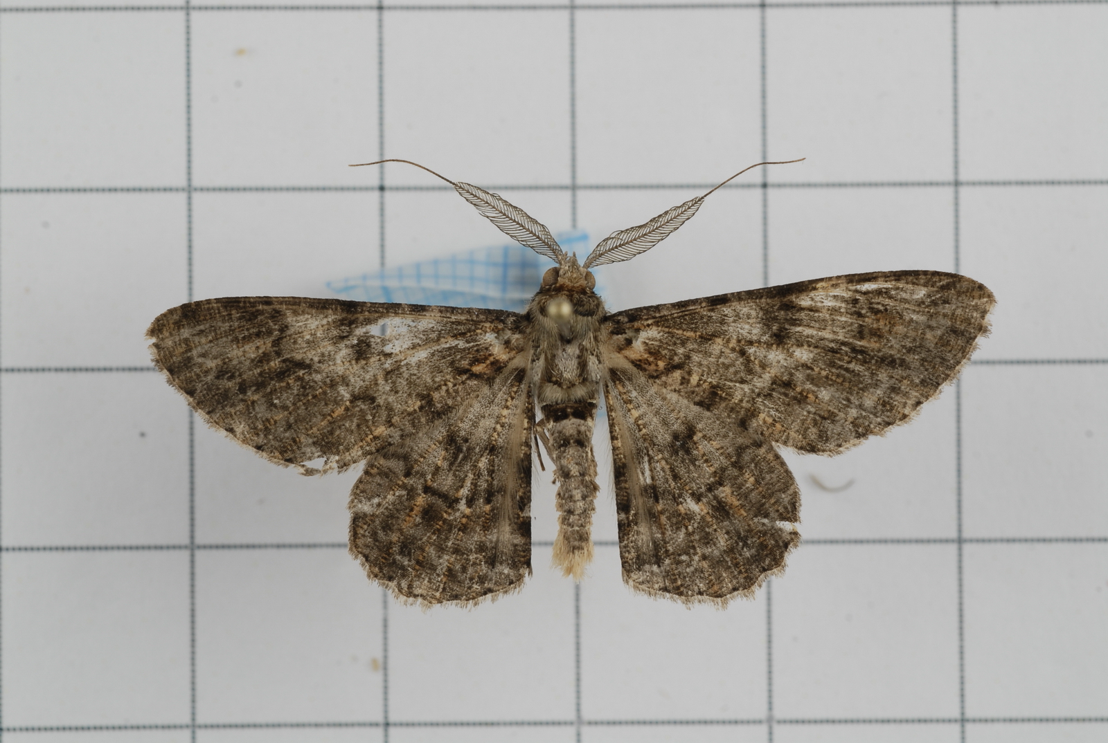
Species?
Cleora alienaria
